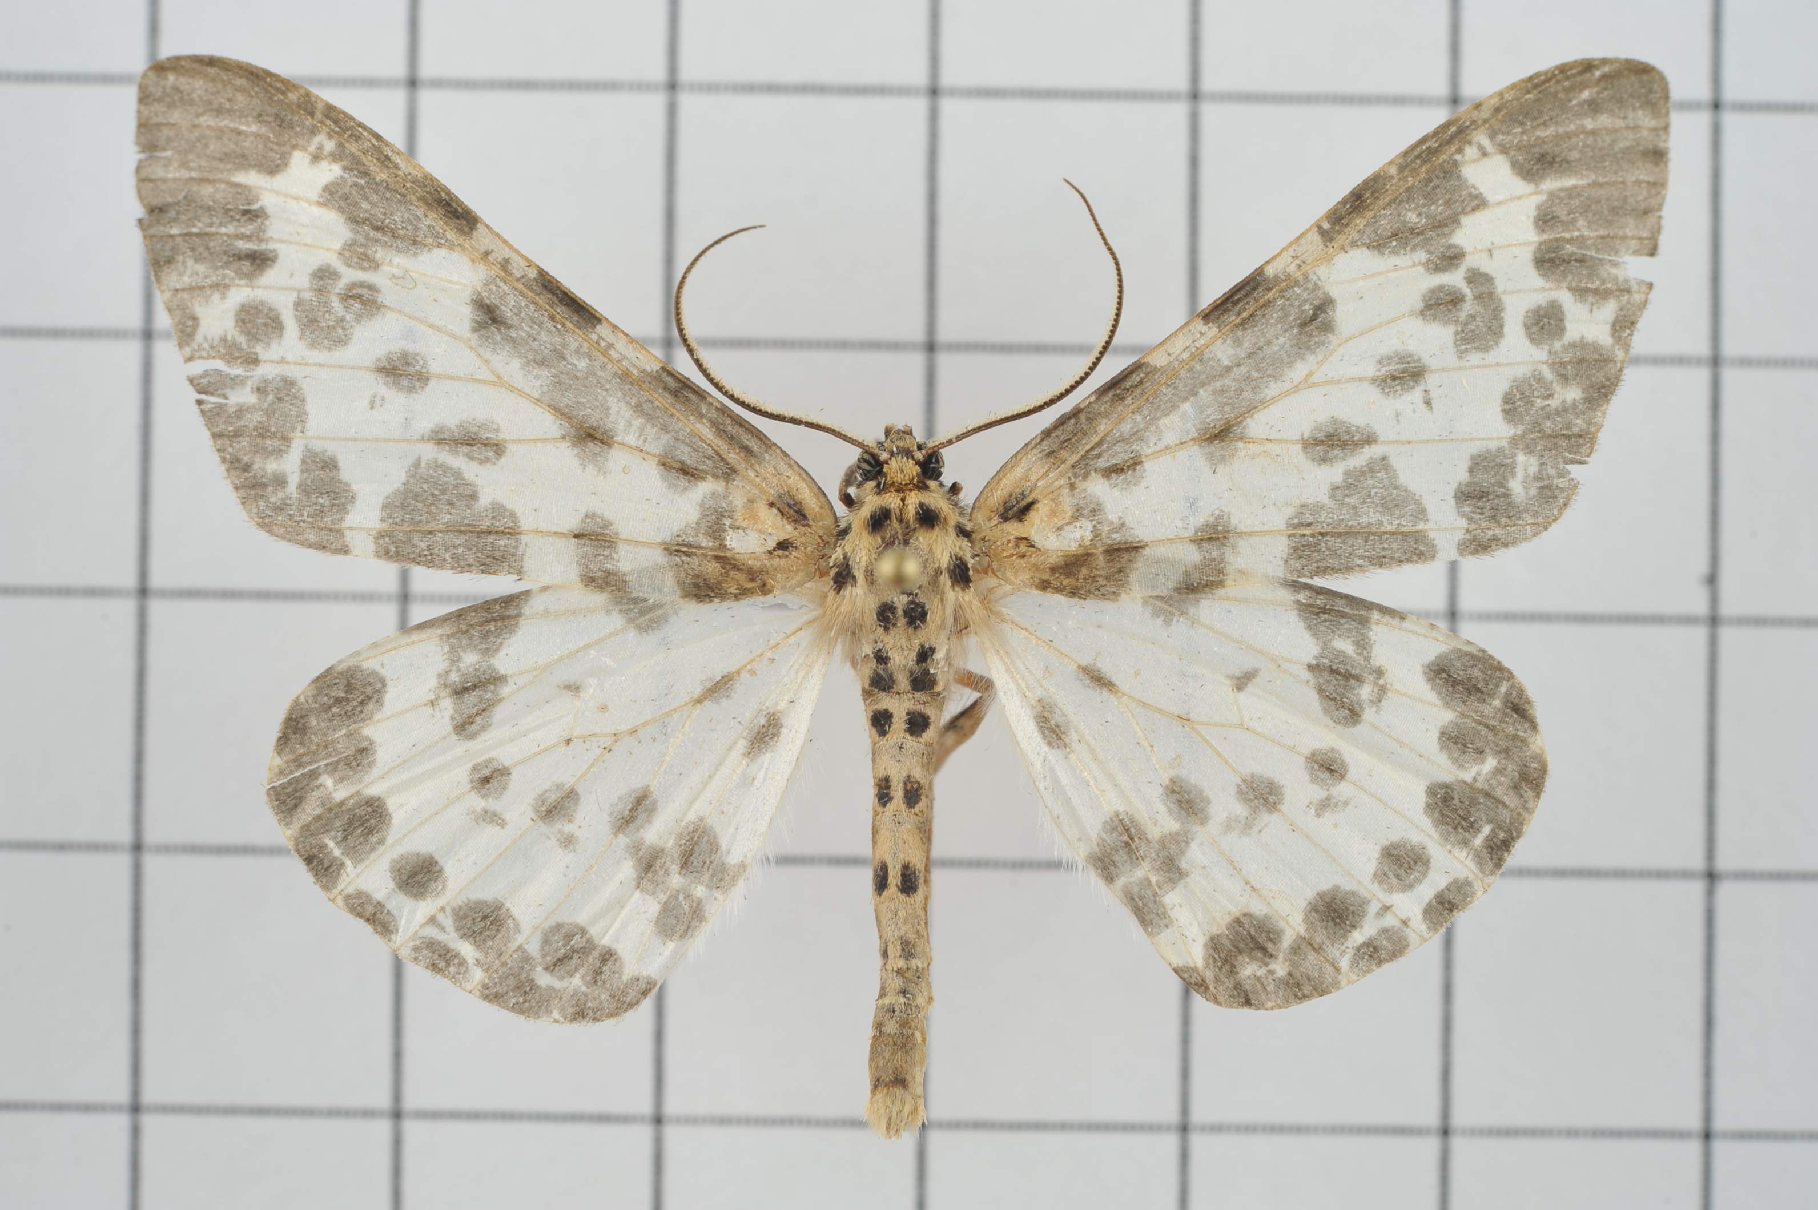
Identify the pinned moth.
Percnia luridaria nominoneura
